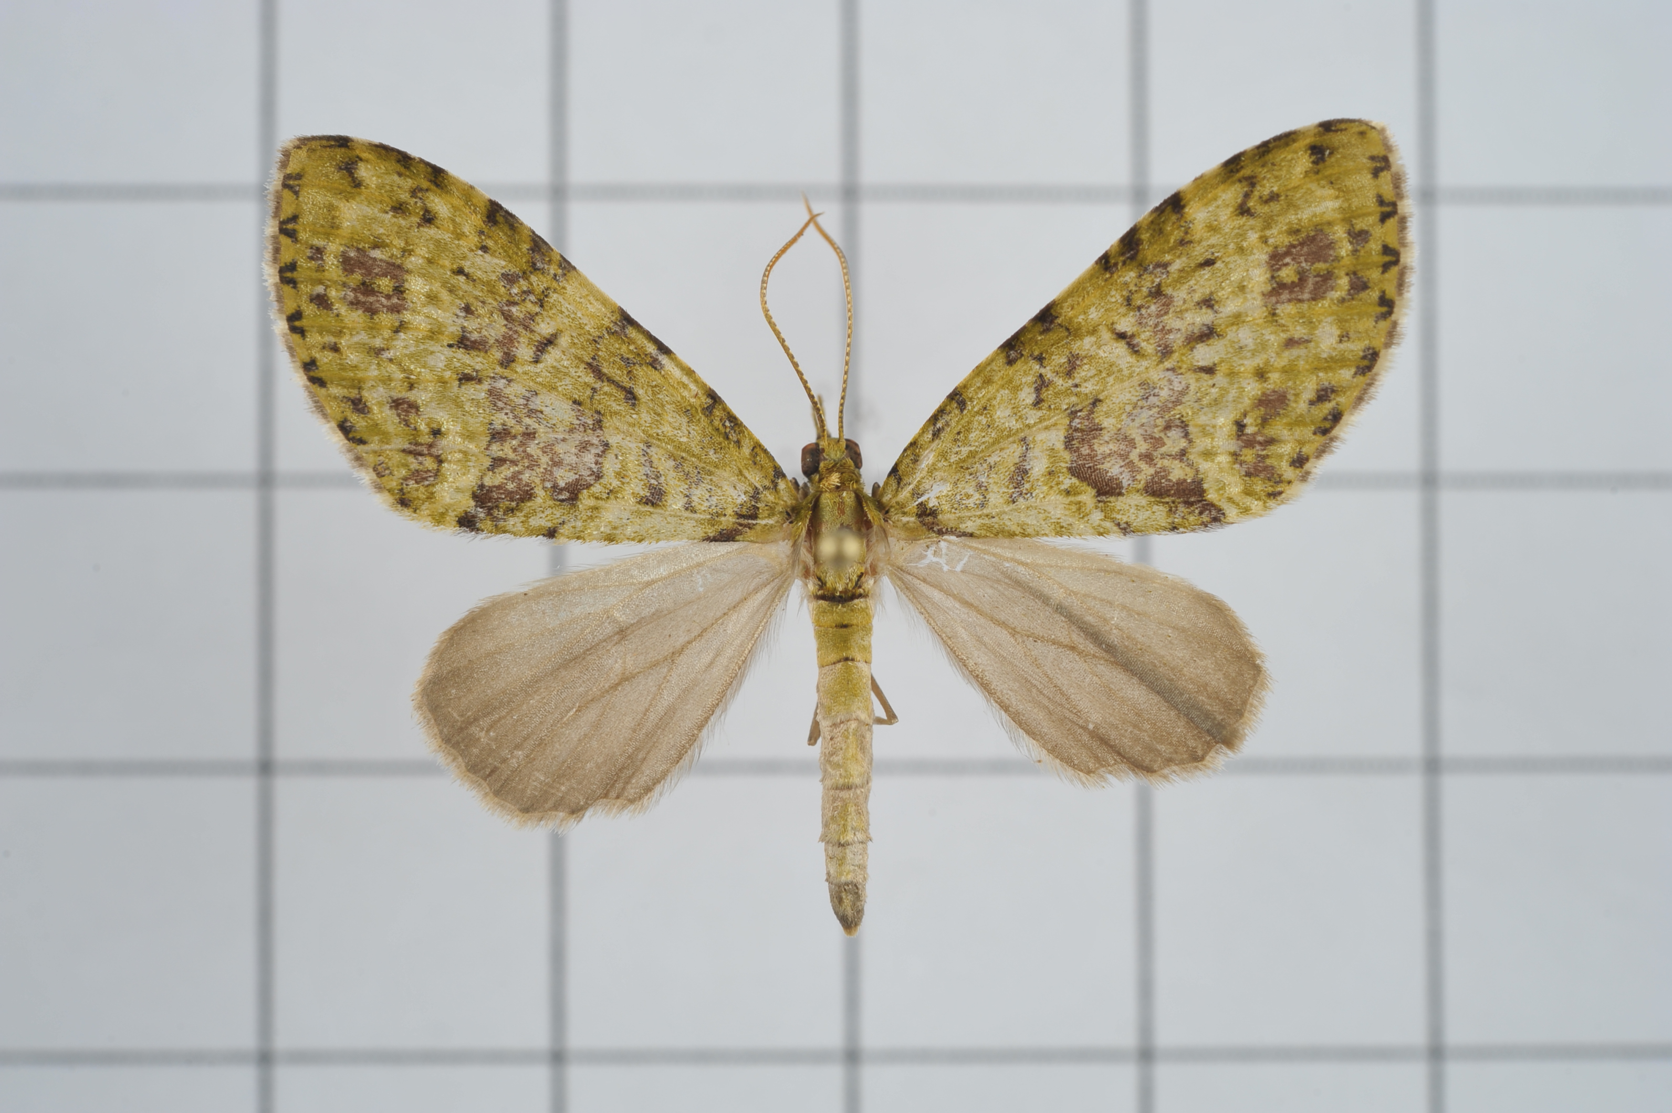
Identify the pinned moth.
Hypocometa clauda
